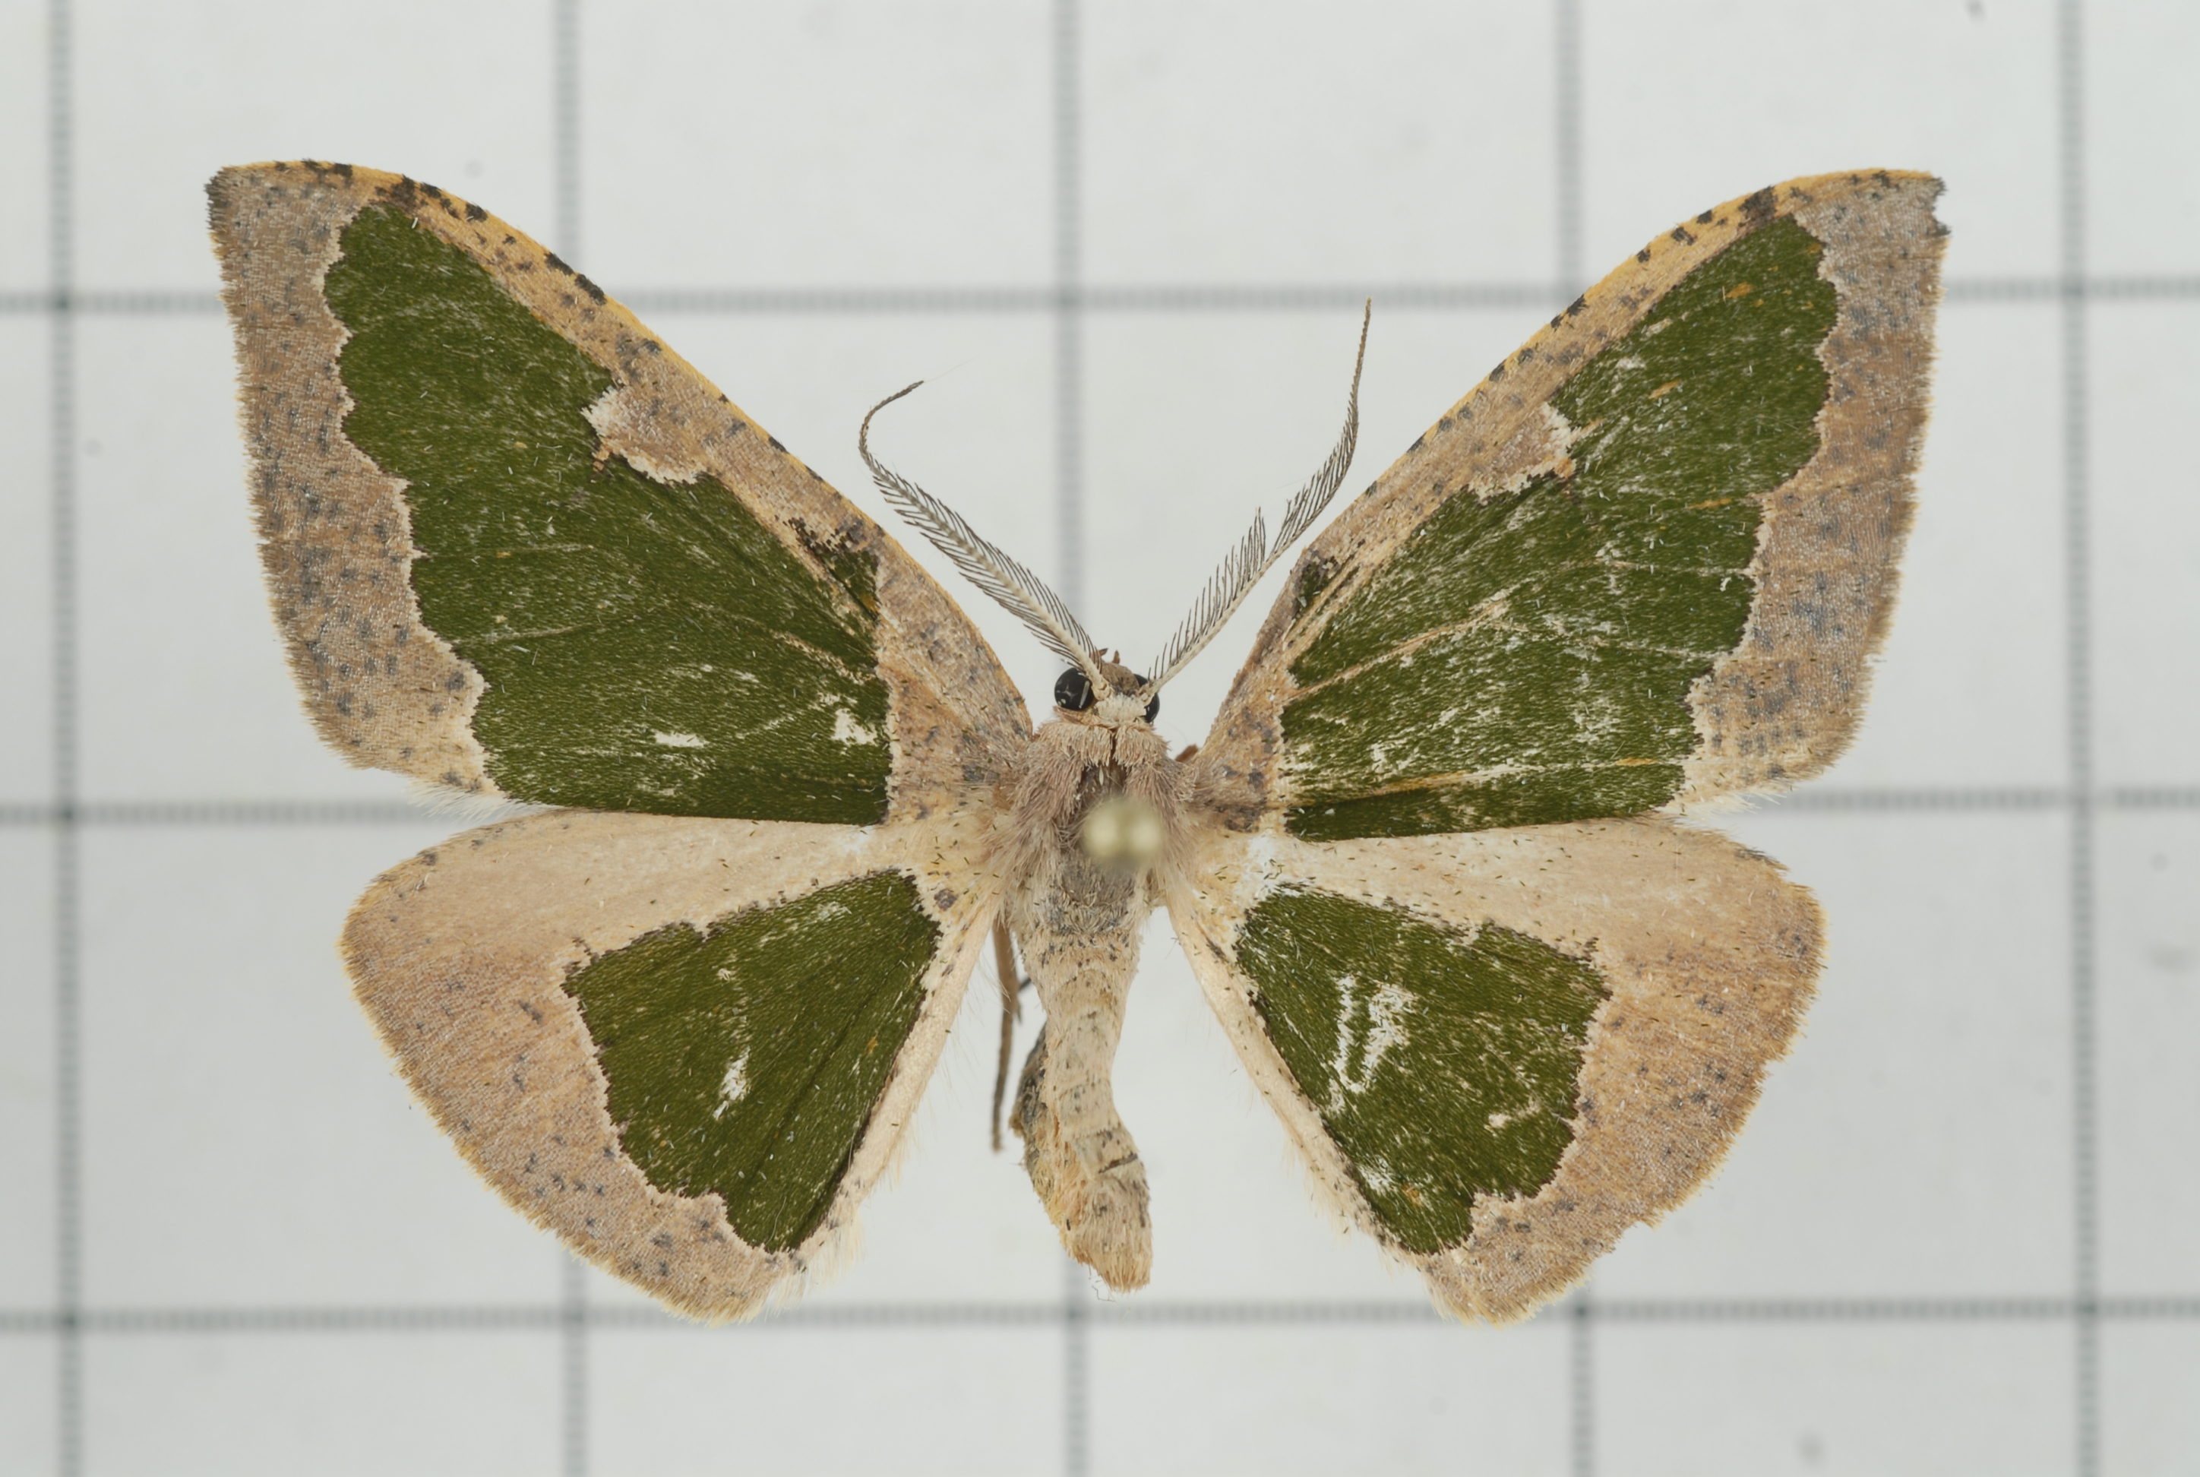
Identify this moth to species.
Celenna festivaria formosensis
